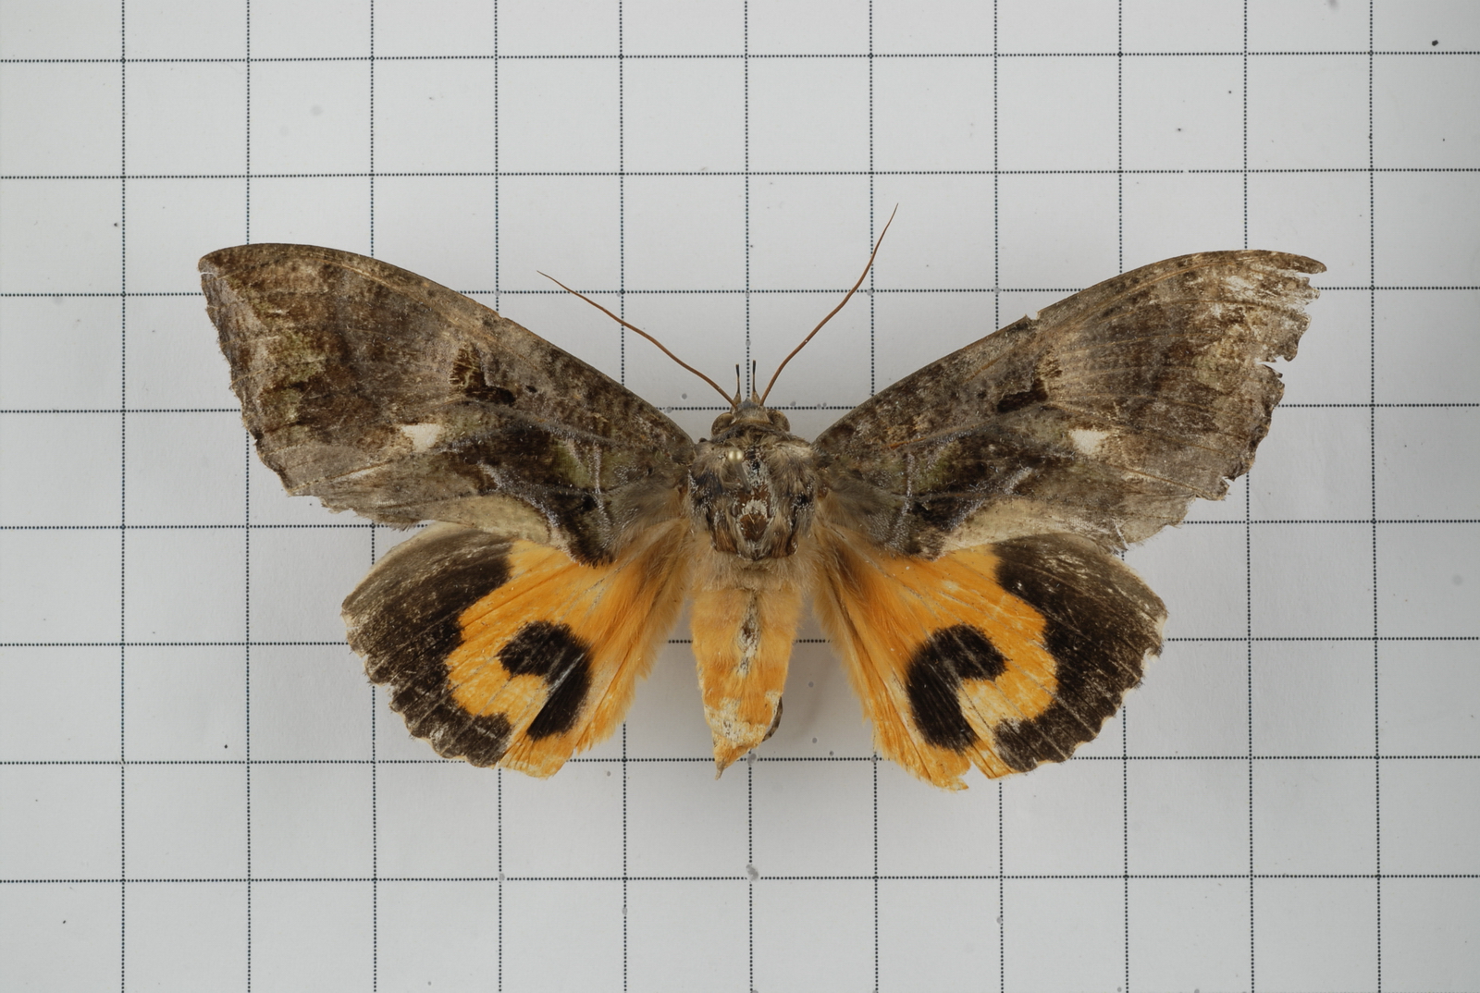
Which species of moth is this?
Eudocima phalonia
